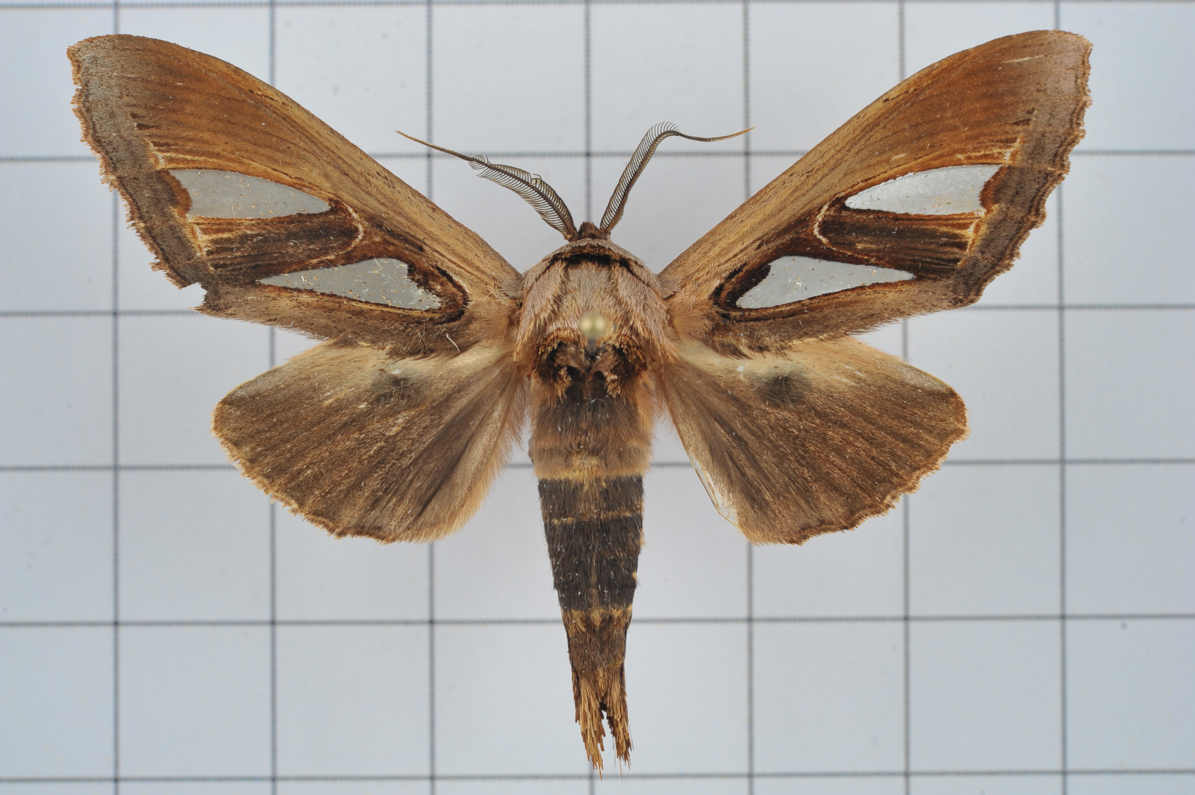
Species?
Tarsolepis japonica
